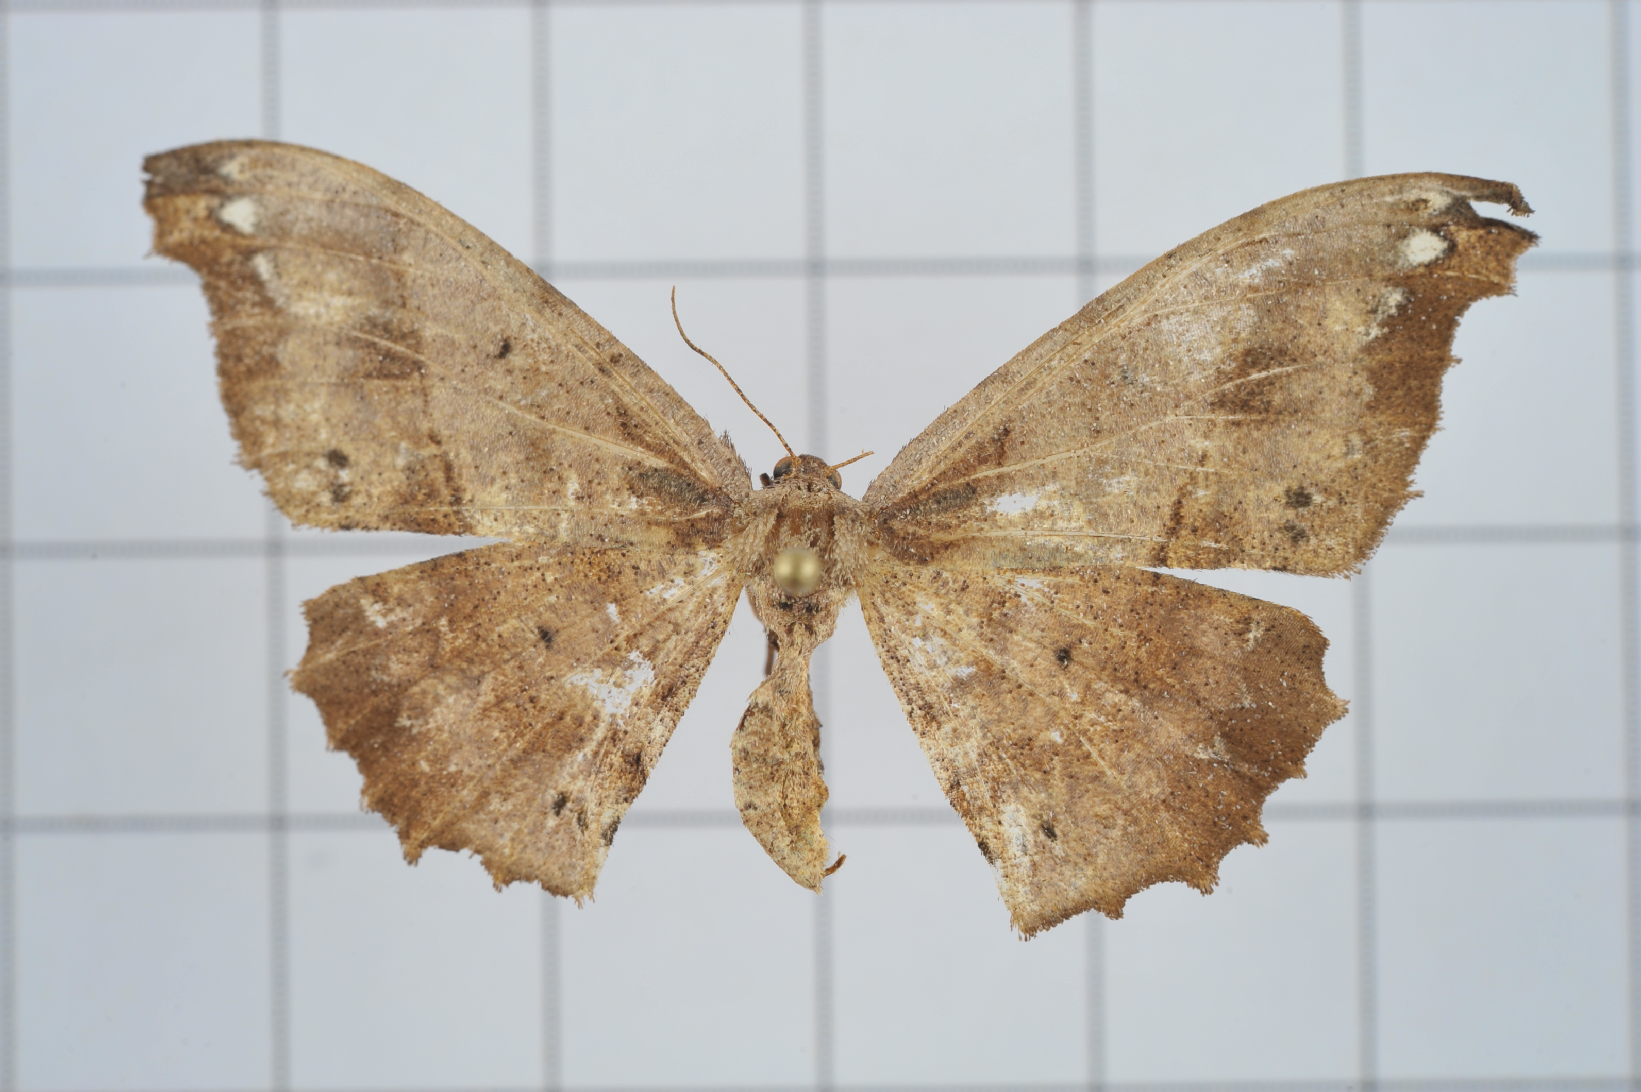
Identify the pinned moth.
Hyposidra infixaria
